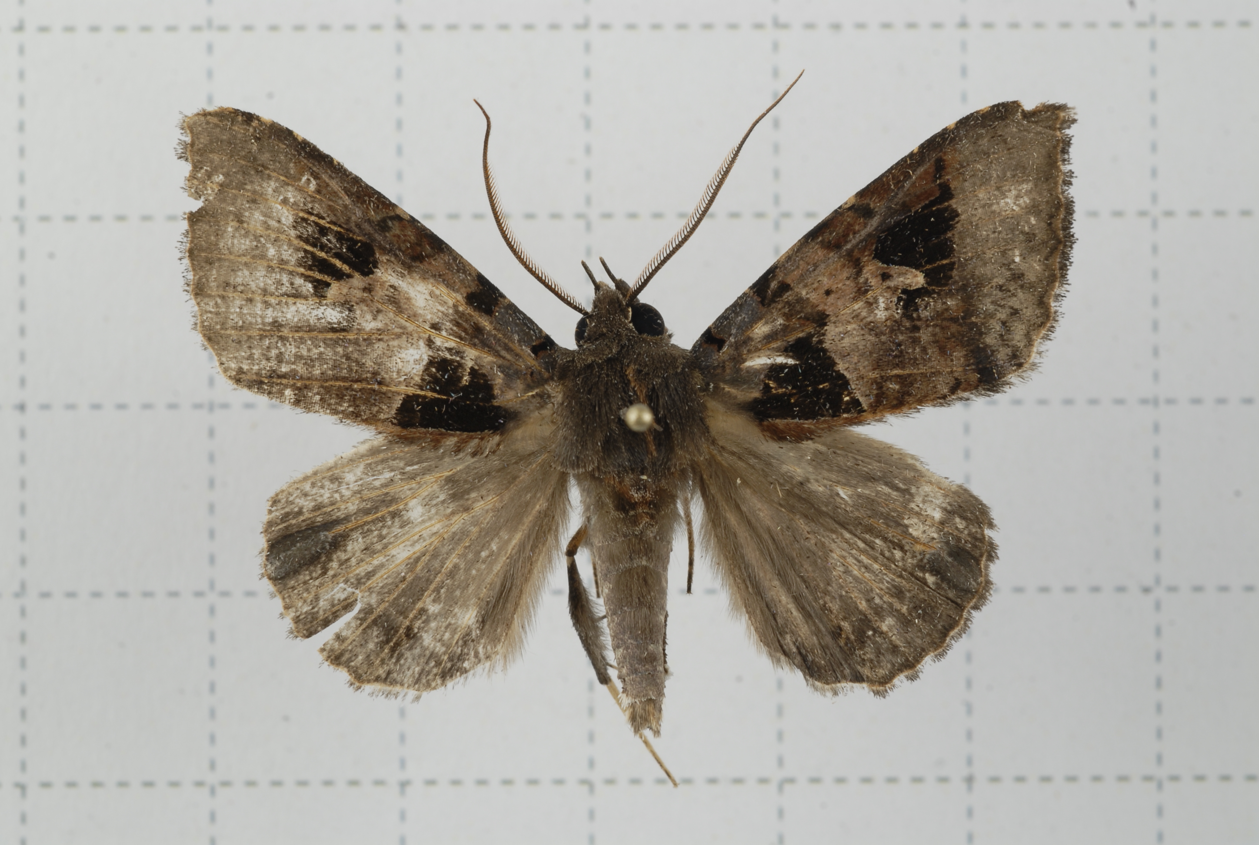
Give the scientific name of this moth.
Avatha chinensis
